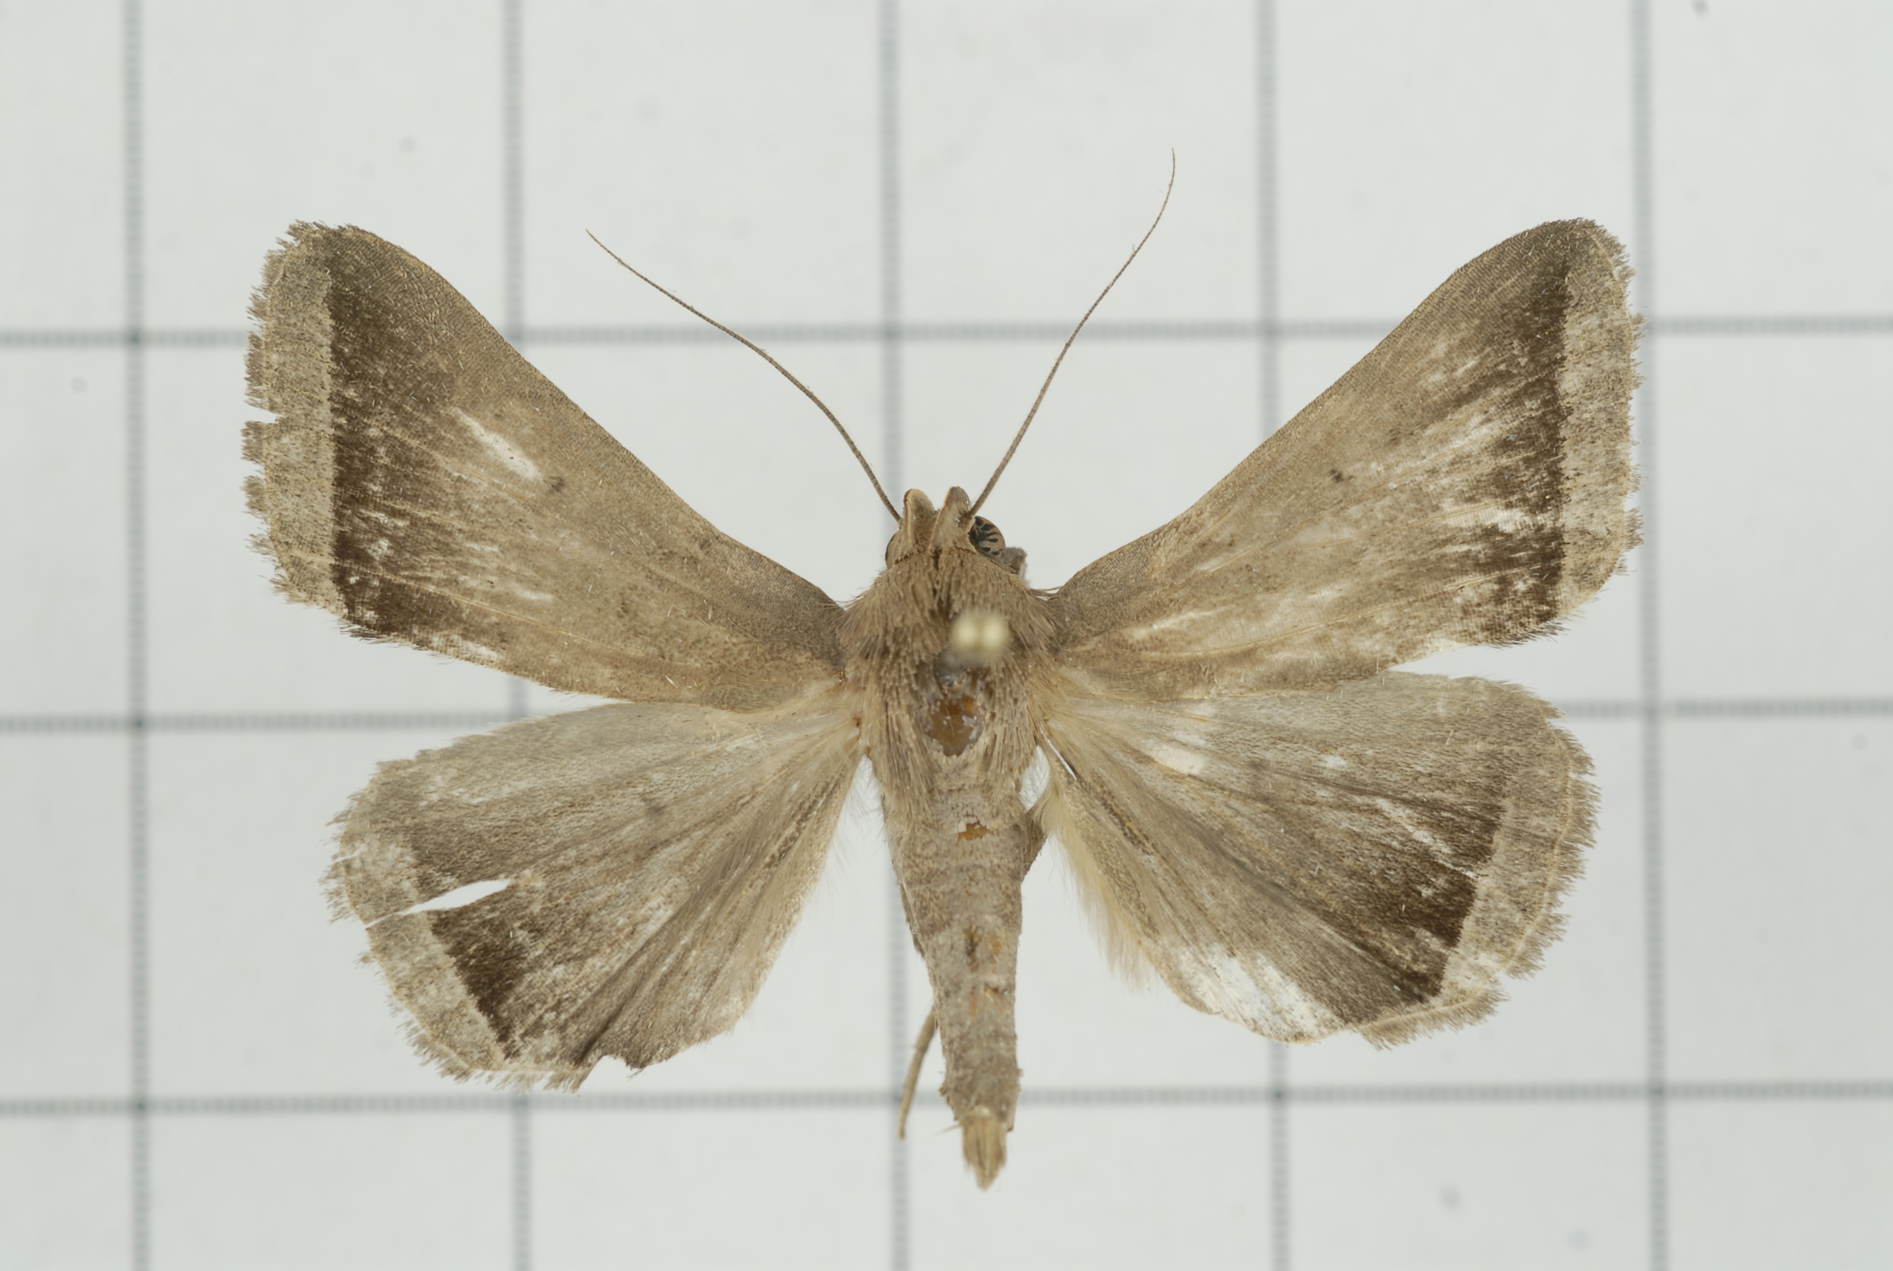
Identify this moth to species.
Simplicia bimarginata
